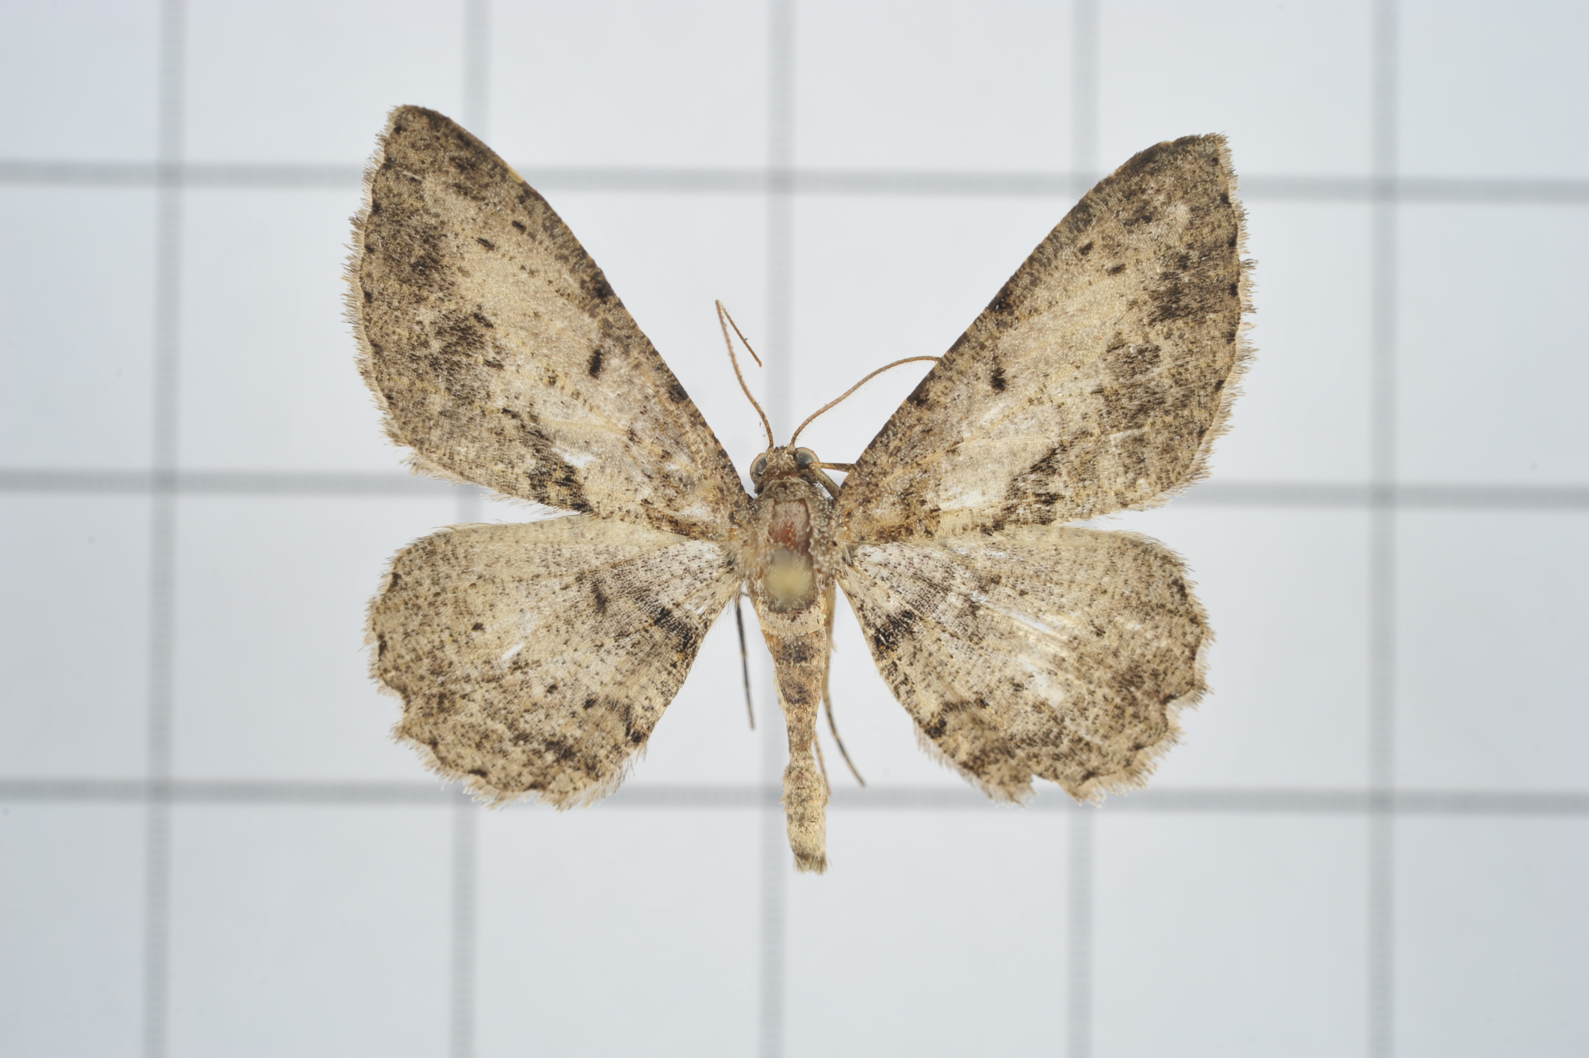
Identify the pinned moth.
Psilalcis breta rantaizana
